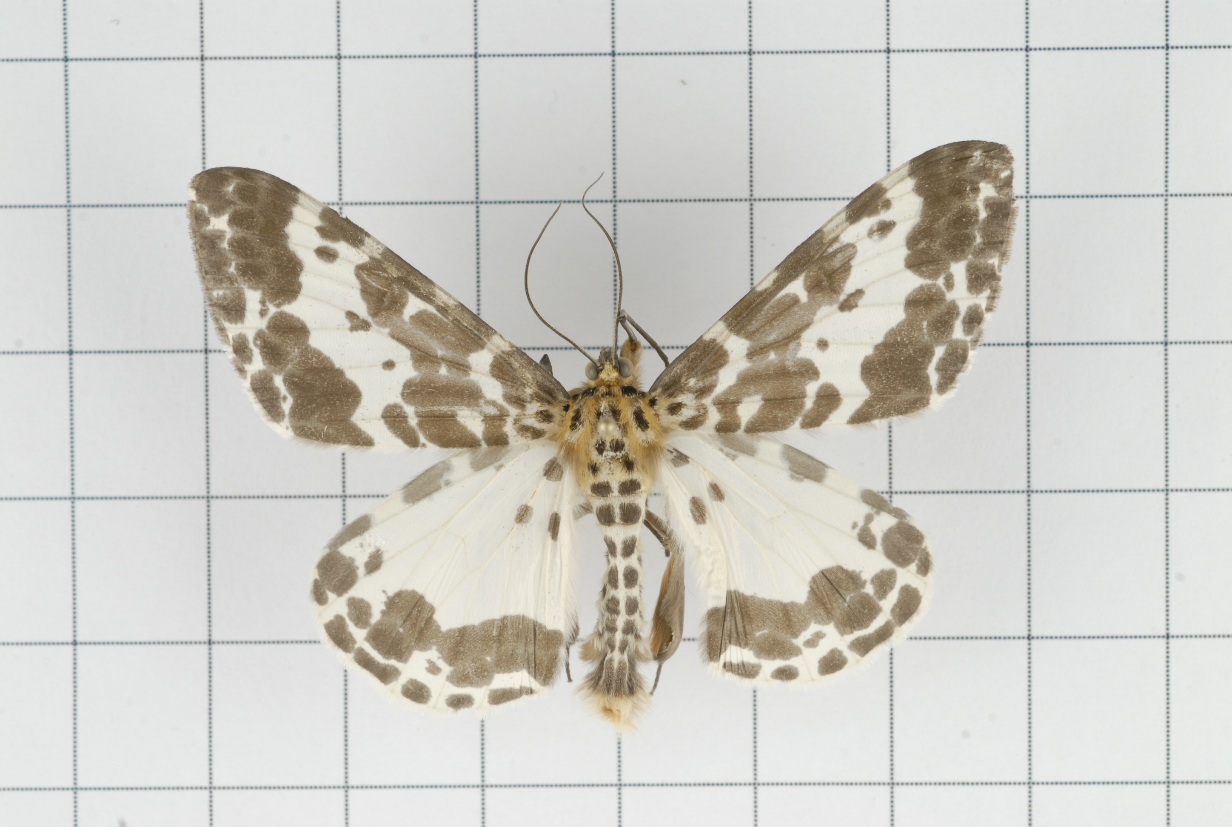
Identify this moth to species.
Pogonopygia pavida pavida
